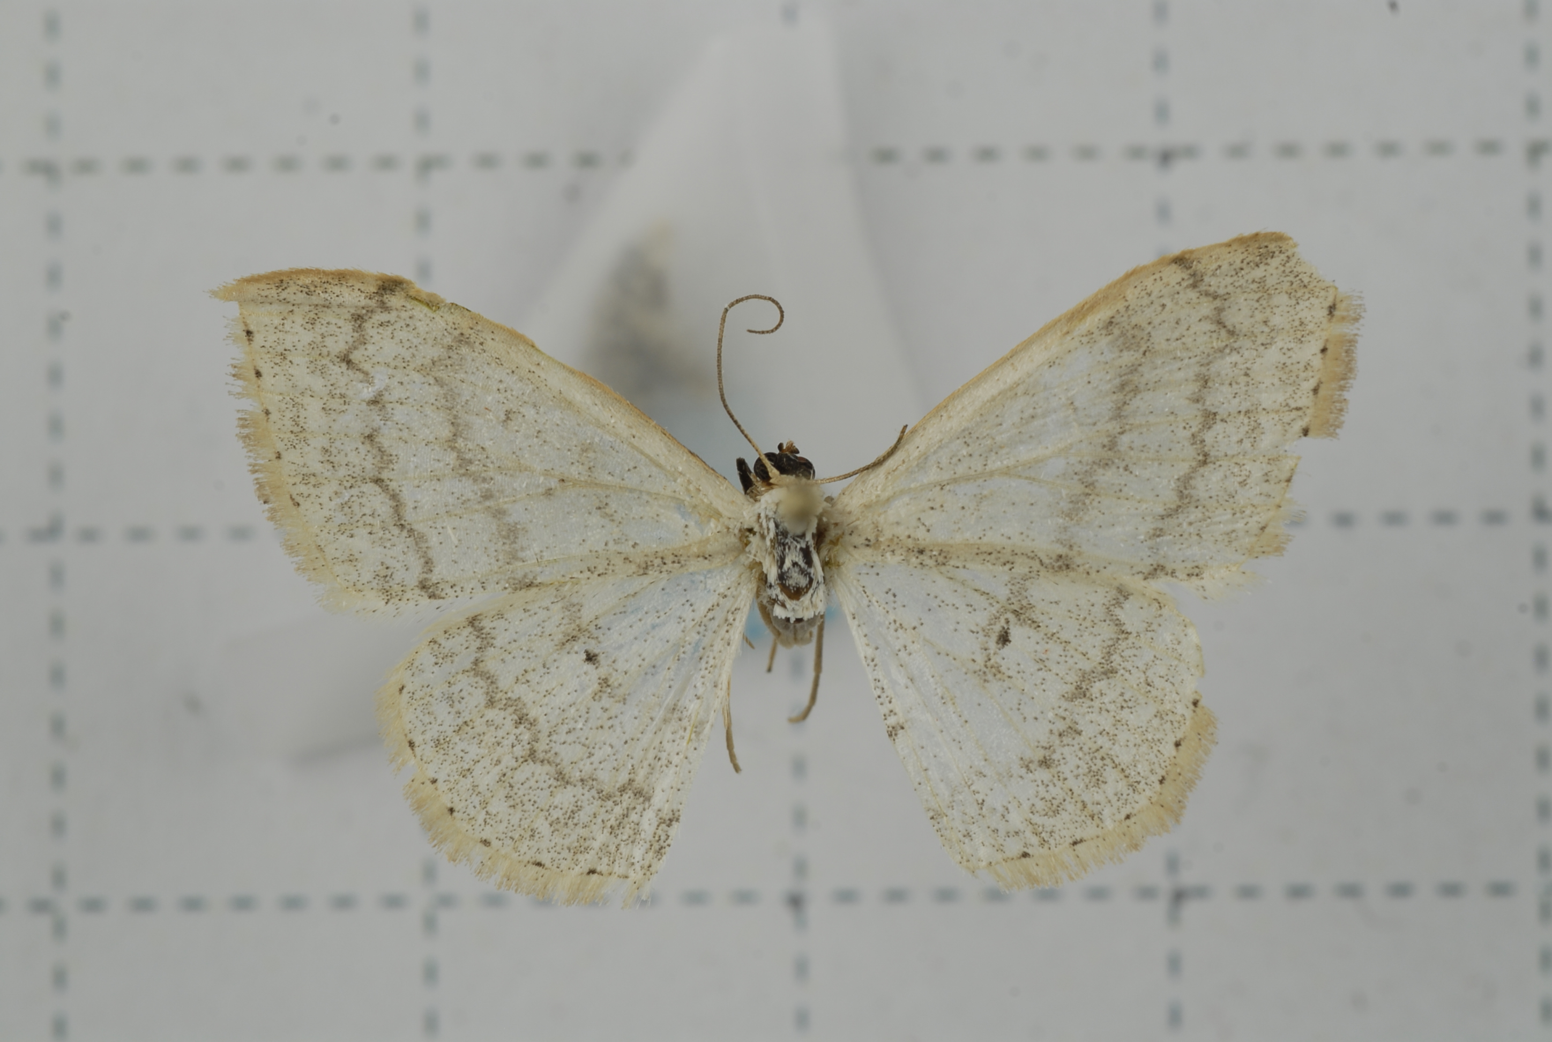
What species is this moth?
Scopula ignobilis
